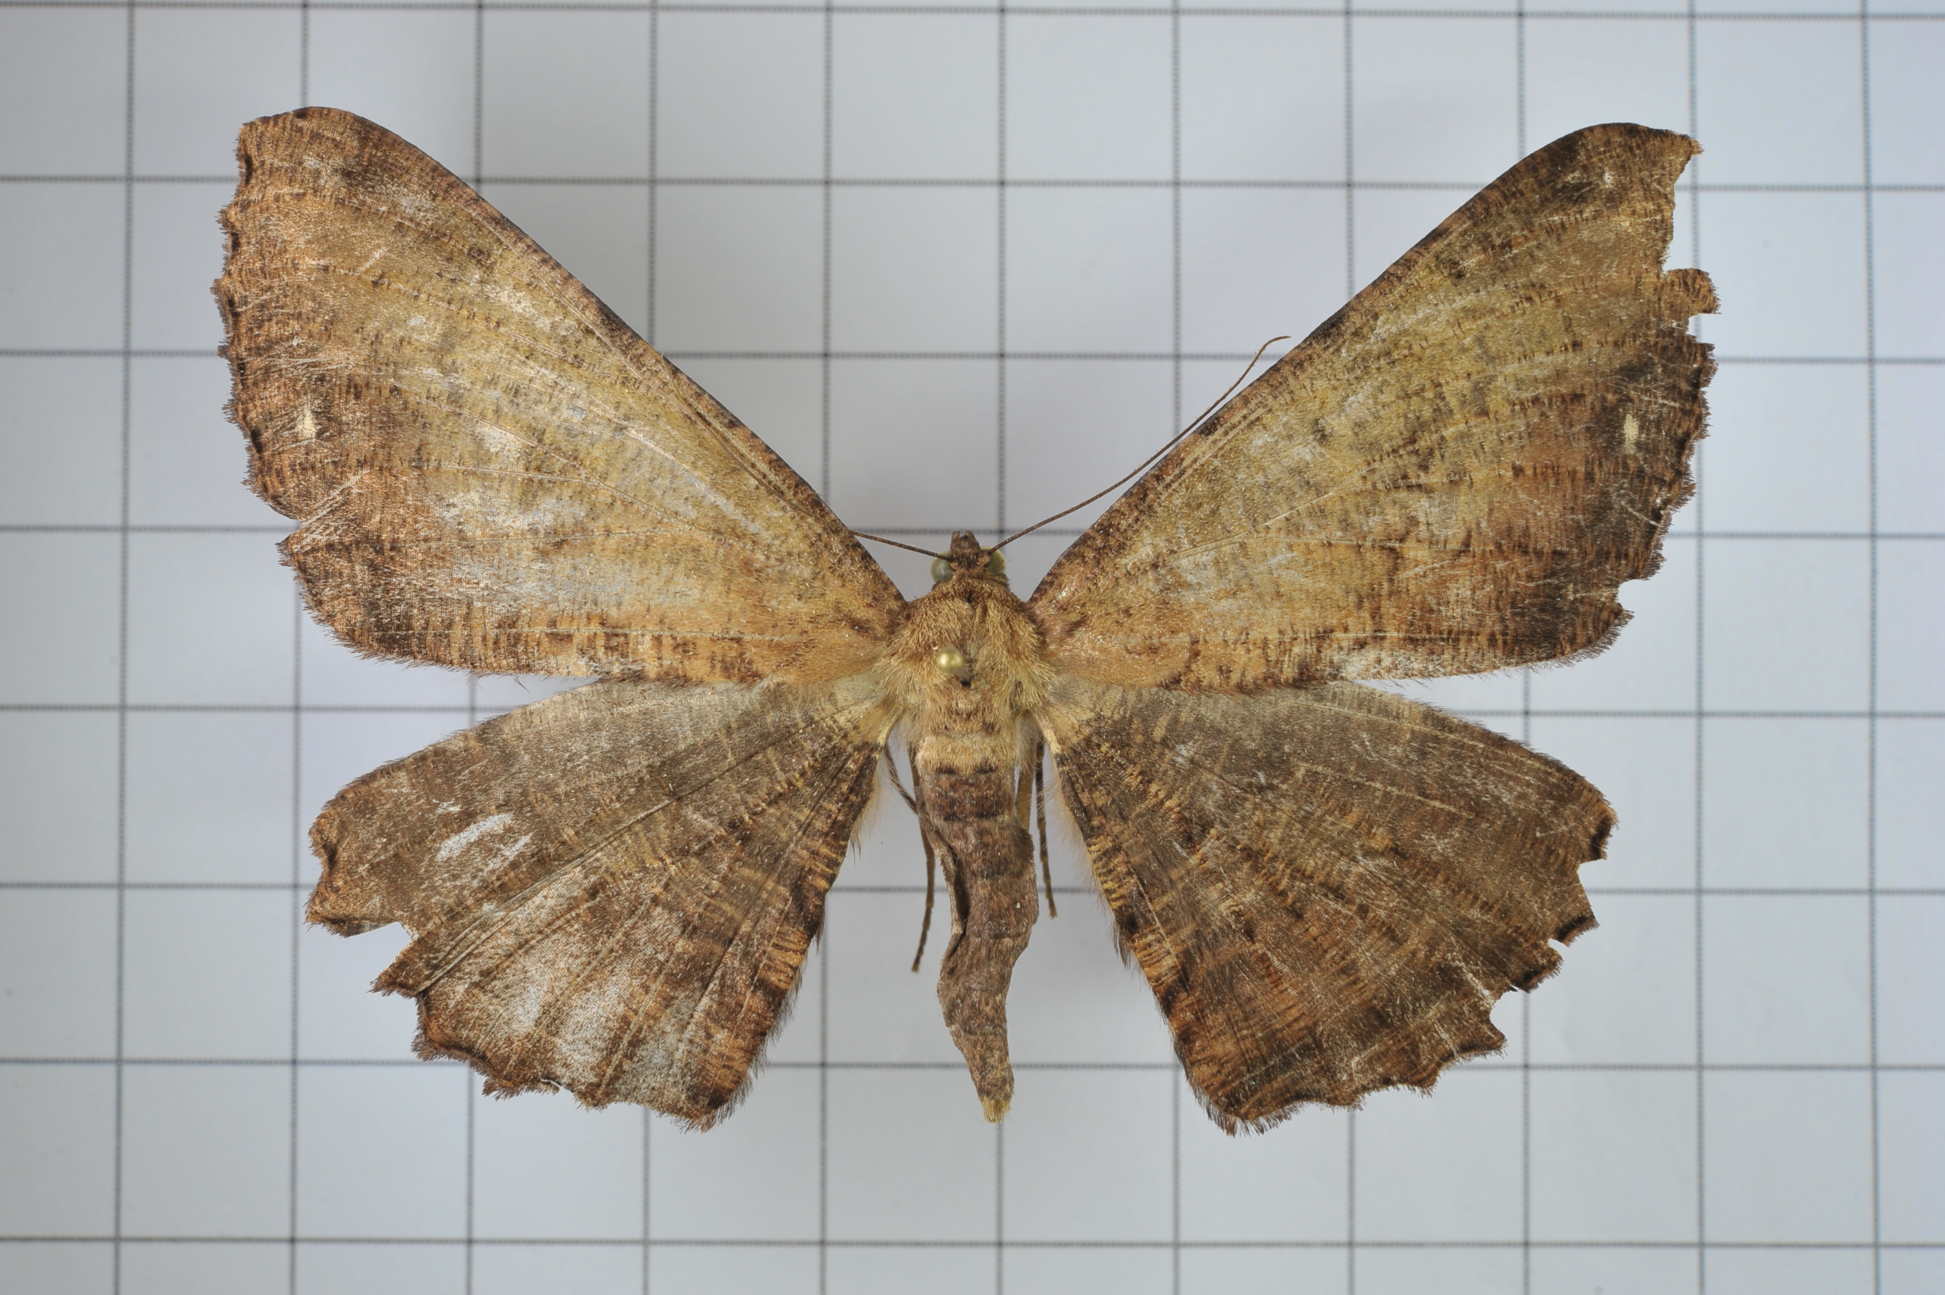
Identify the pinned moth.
Chorodna creataria
